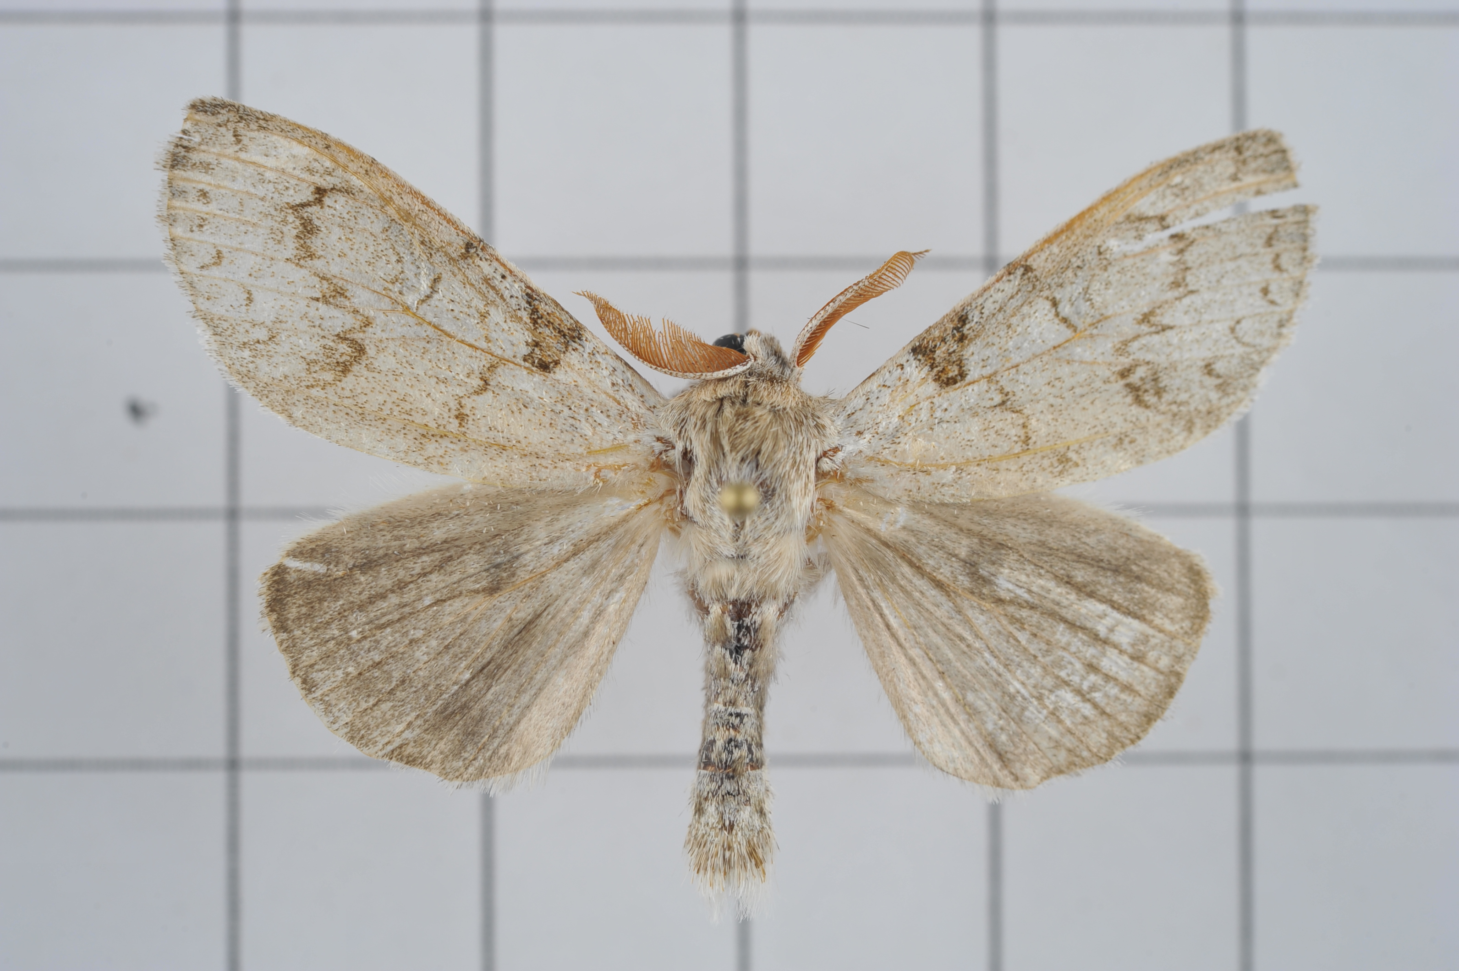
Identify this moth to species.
Calliteara postfusca
